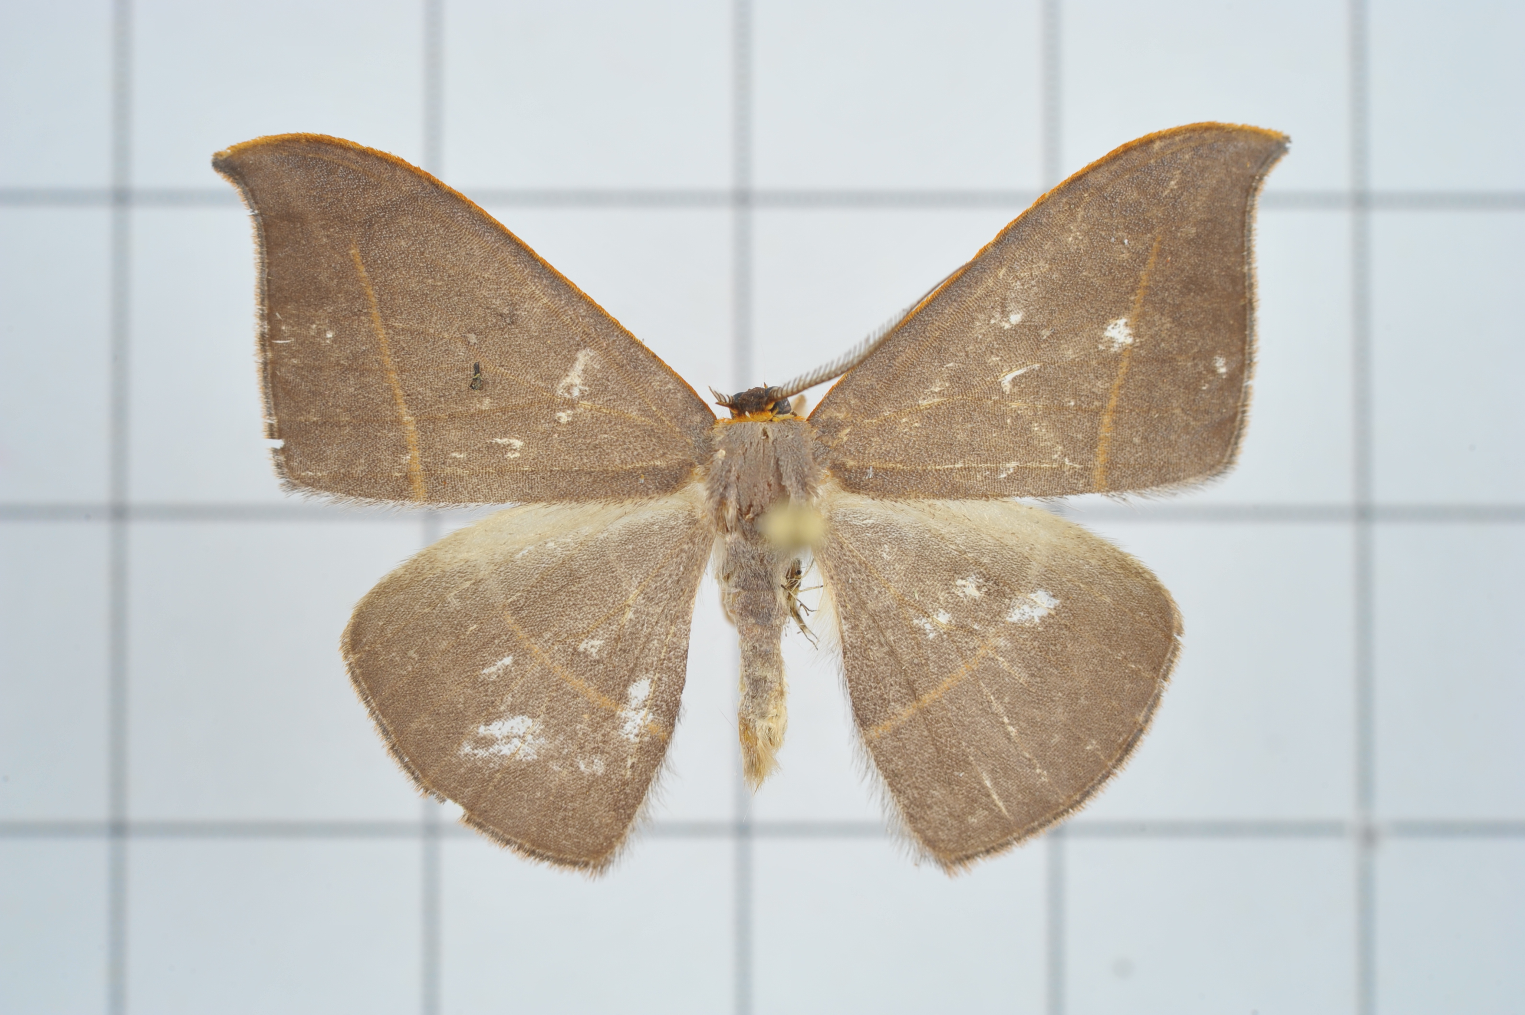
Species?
Microblepsis violacea
